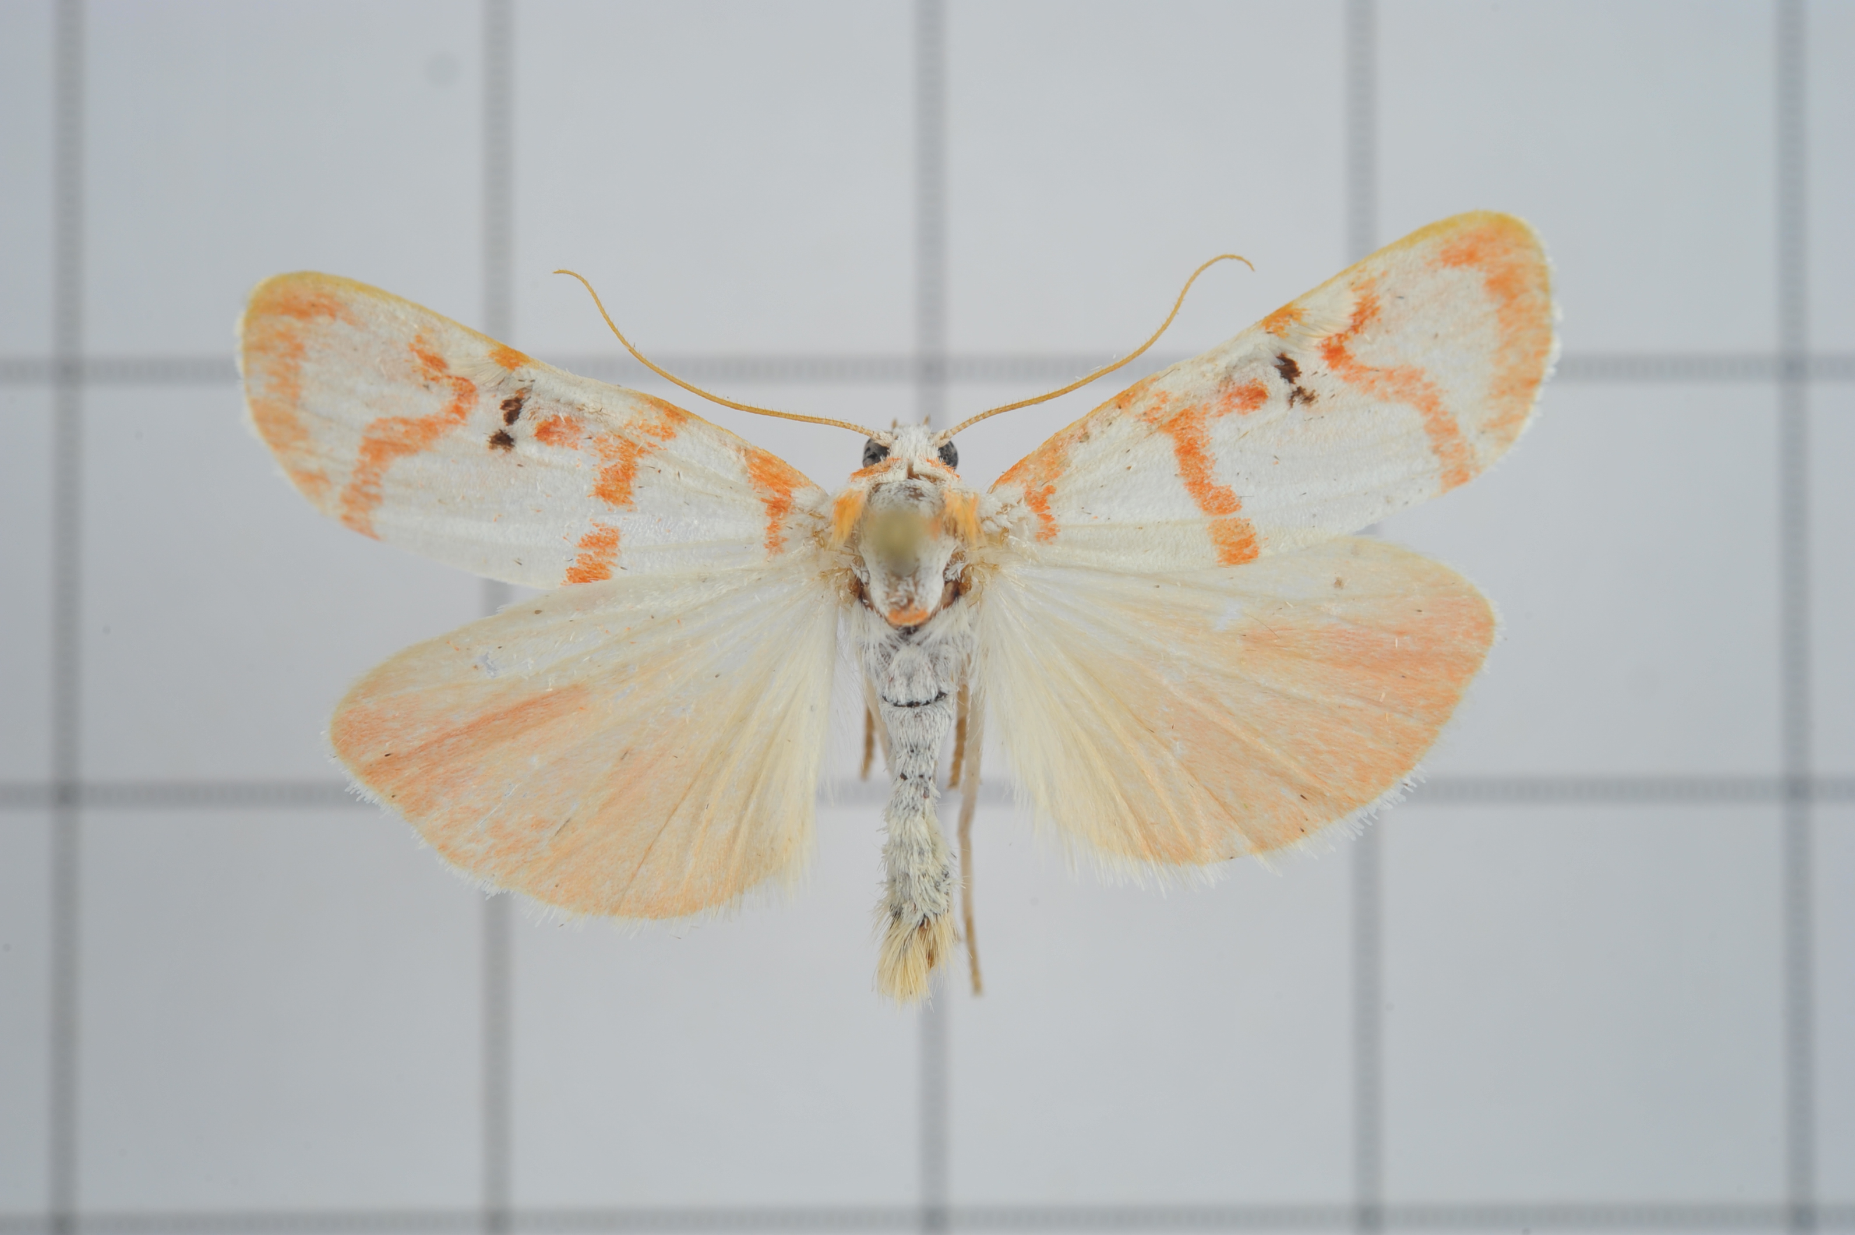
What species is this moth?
Cyana hamata hamata
